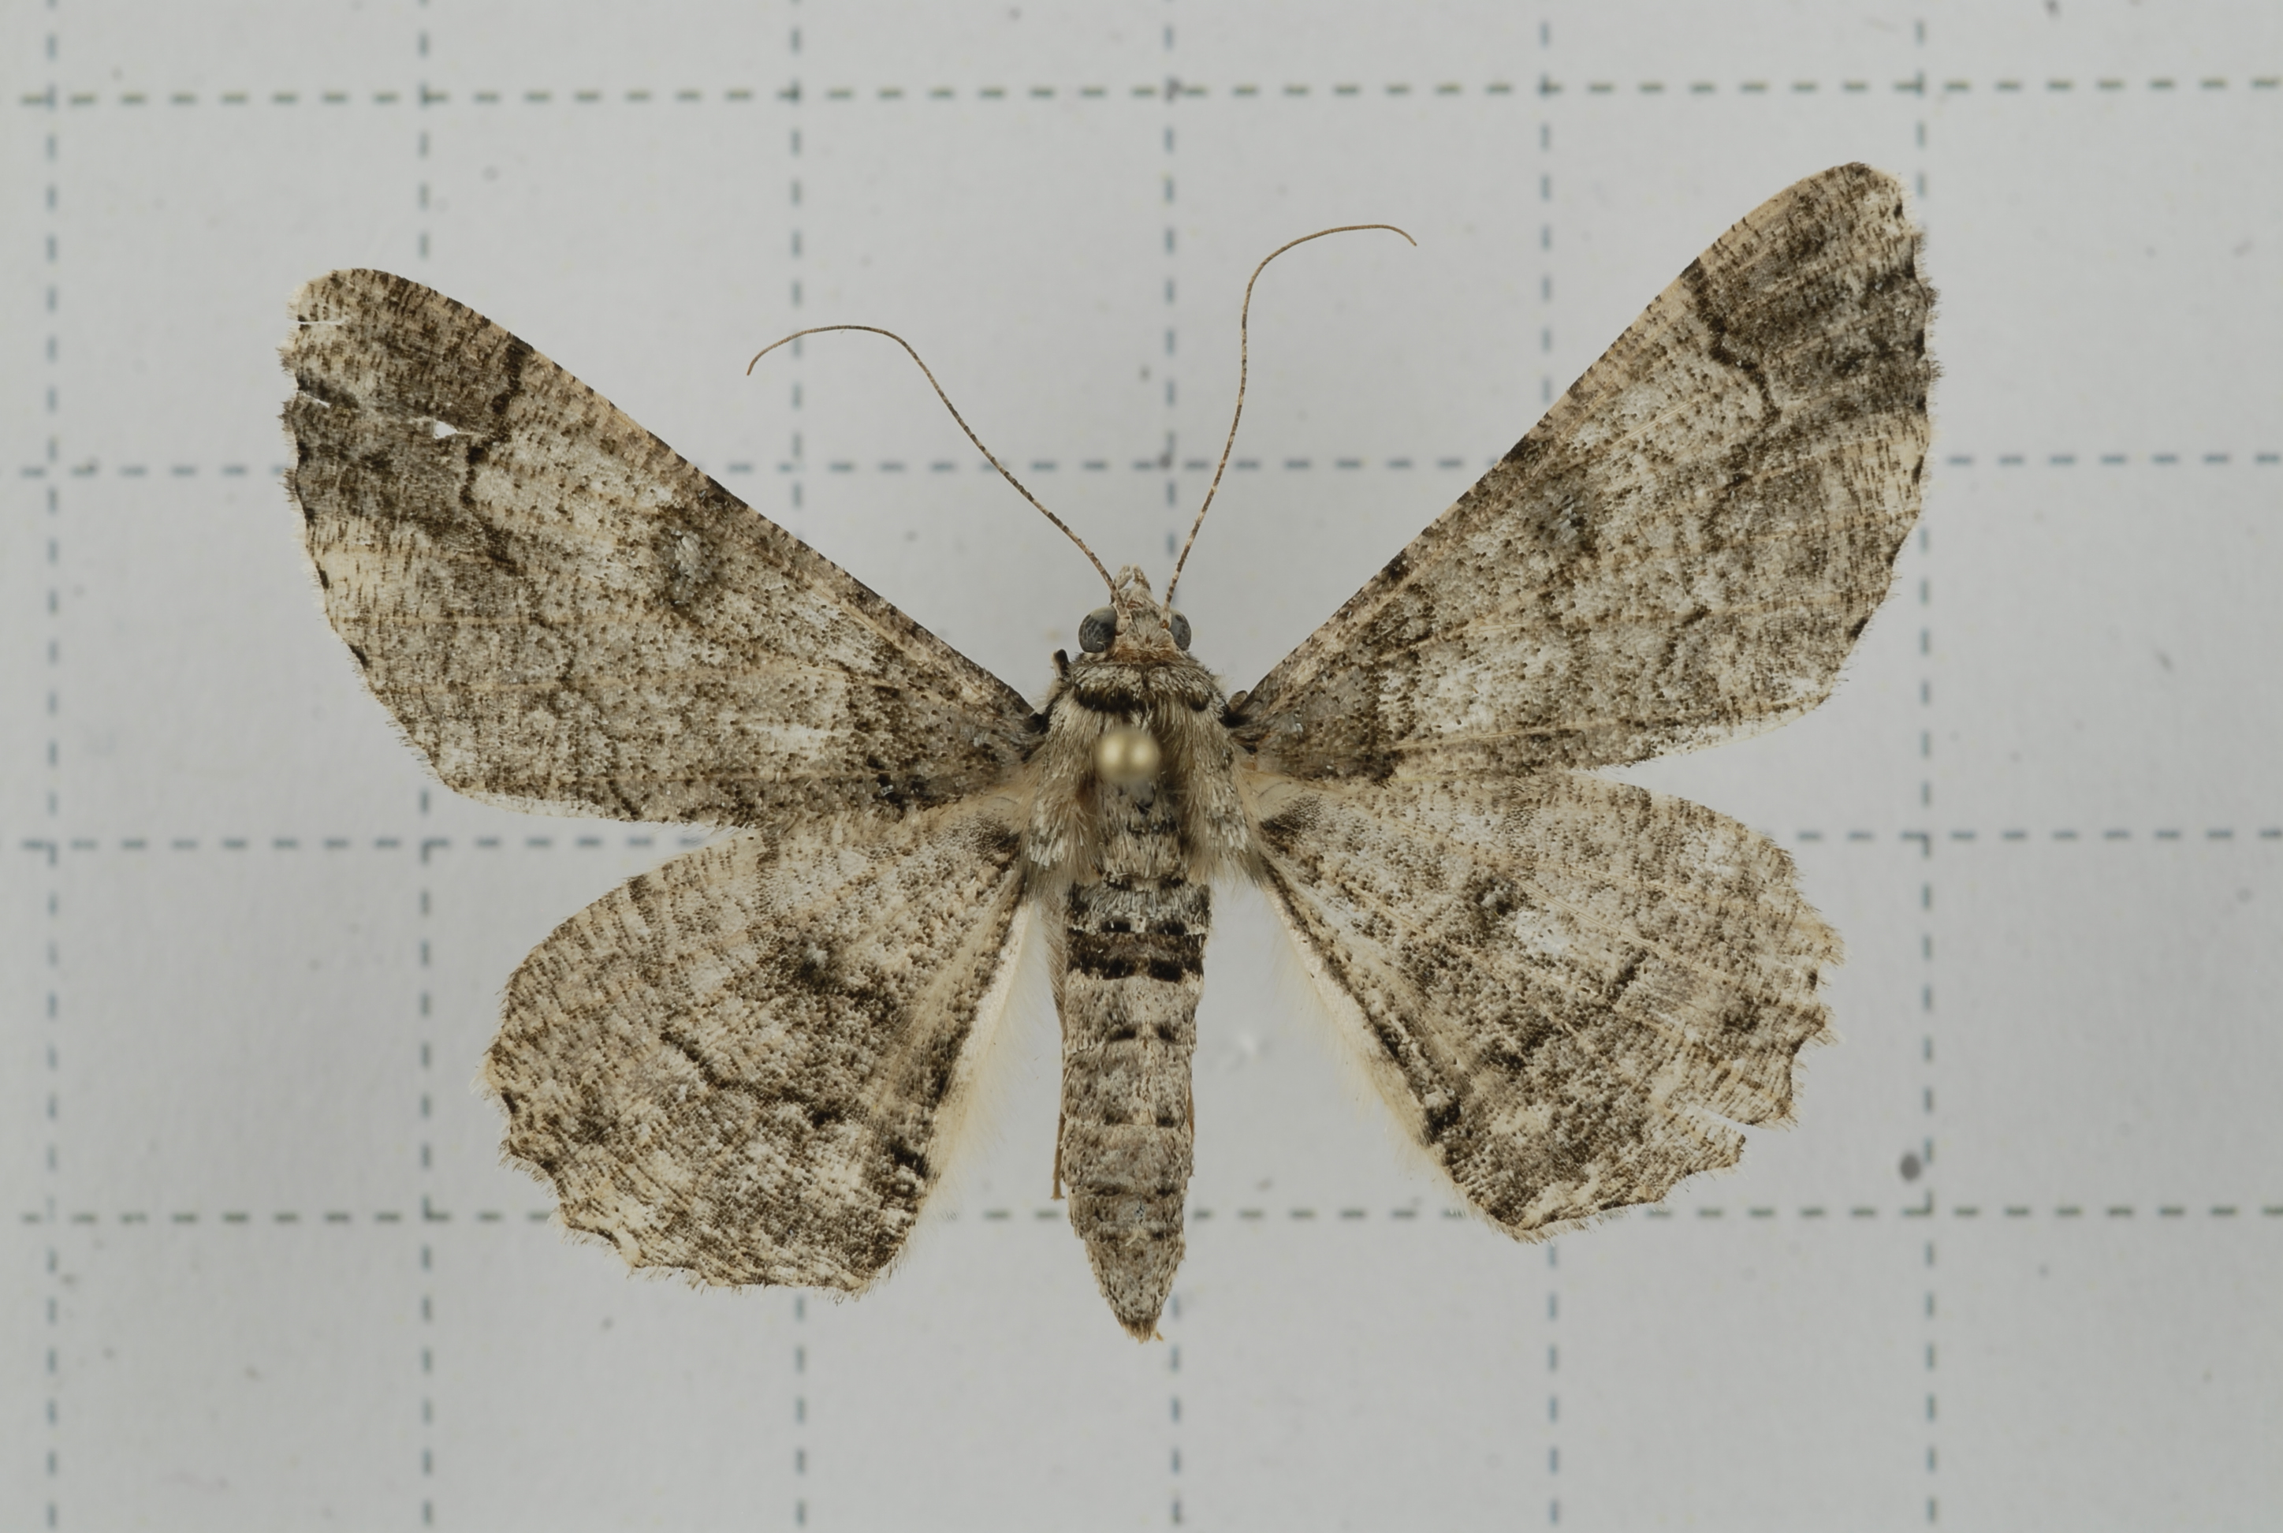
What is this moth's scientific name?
Cleora fraterna
